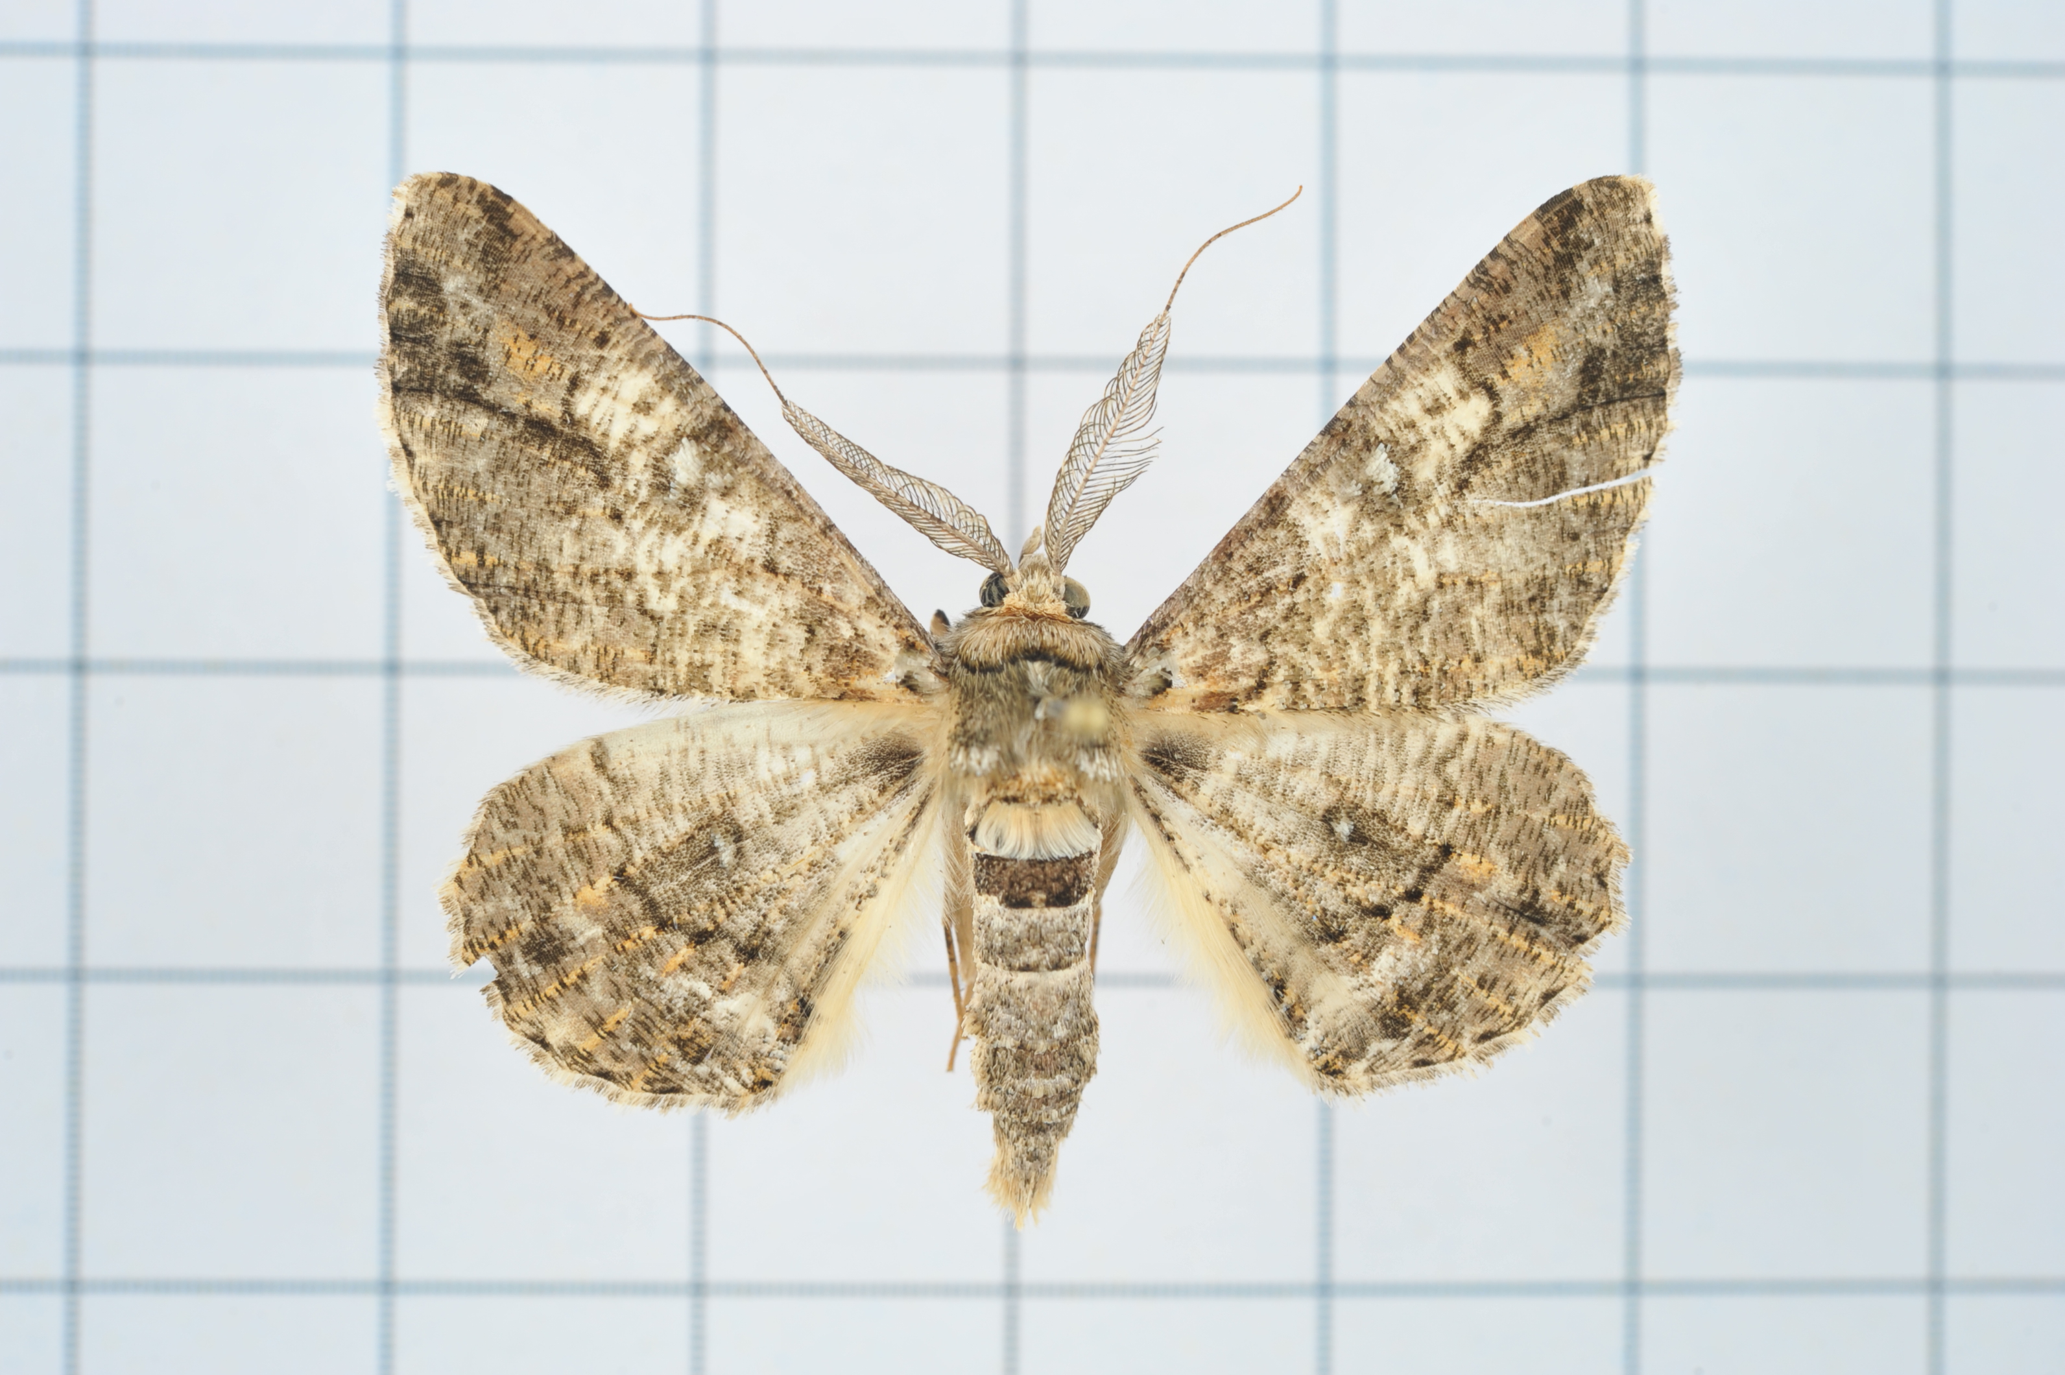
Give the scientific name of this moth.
Cleora fraterna
